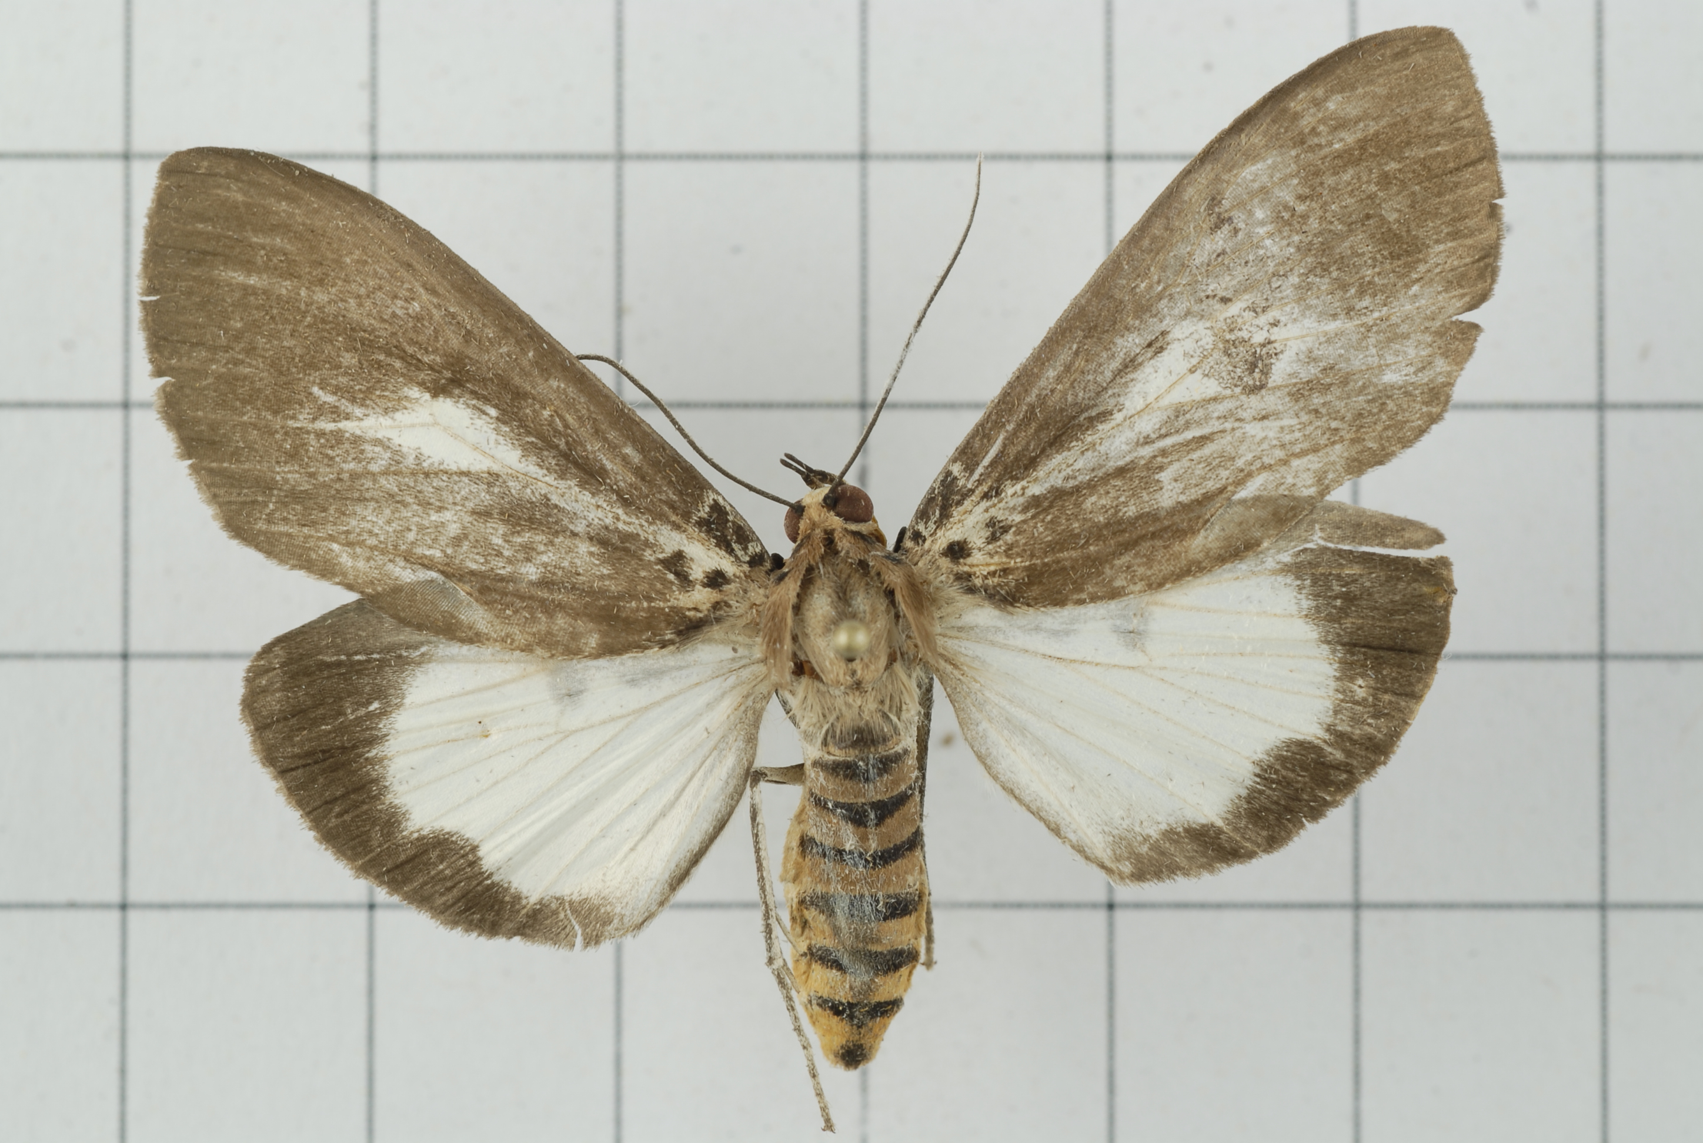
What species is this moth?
Asota heliconia zebrina
